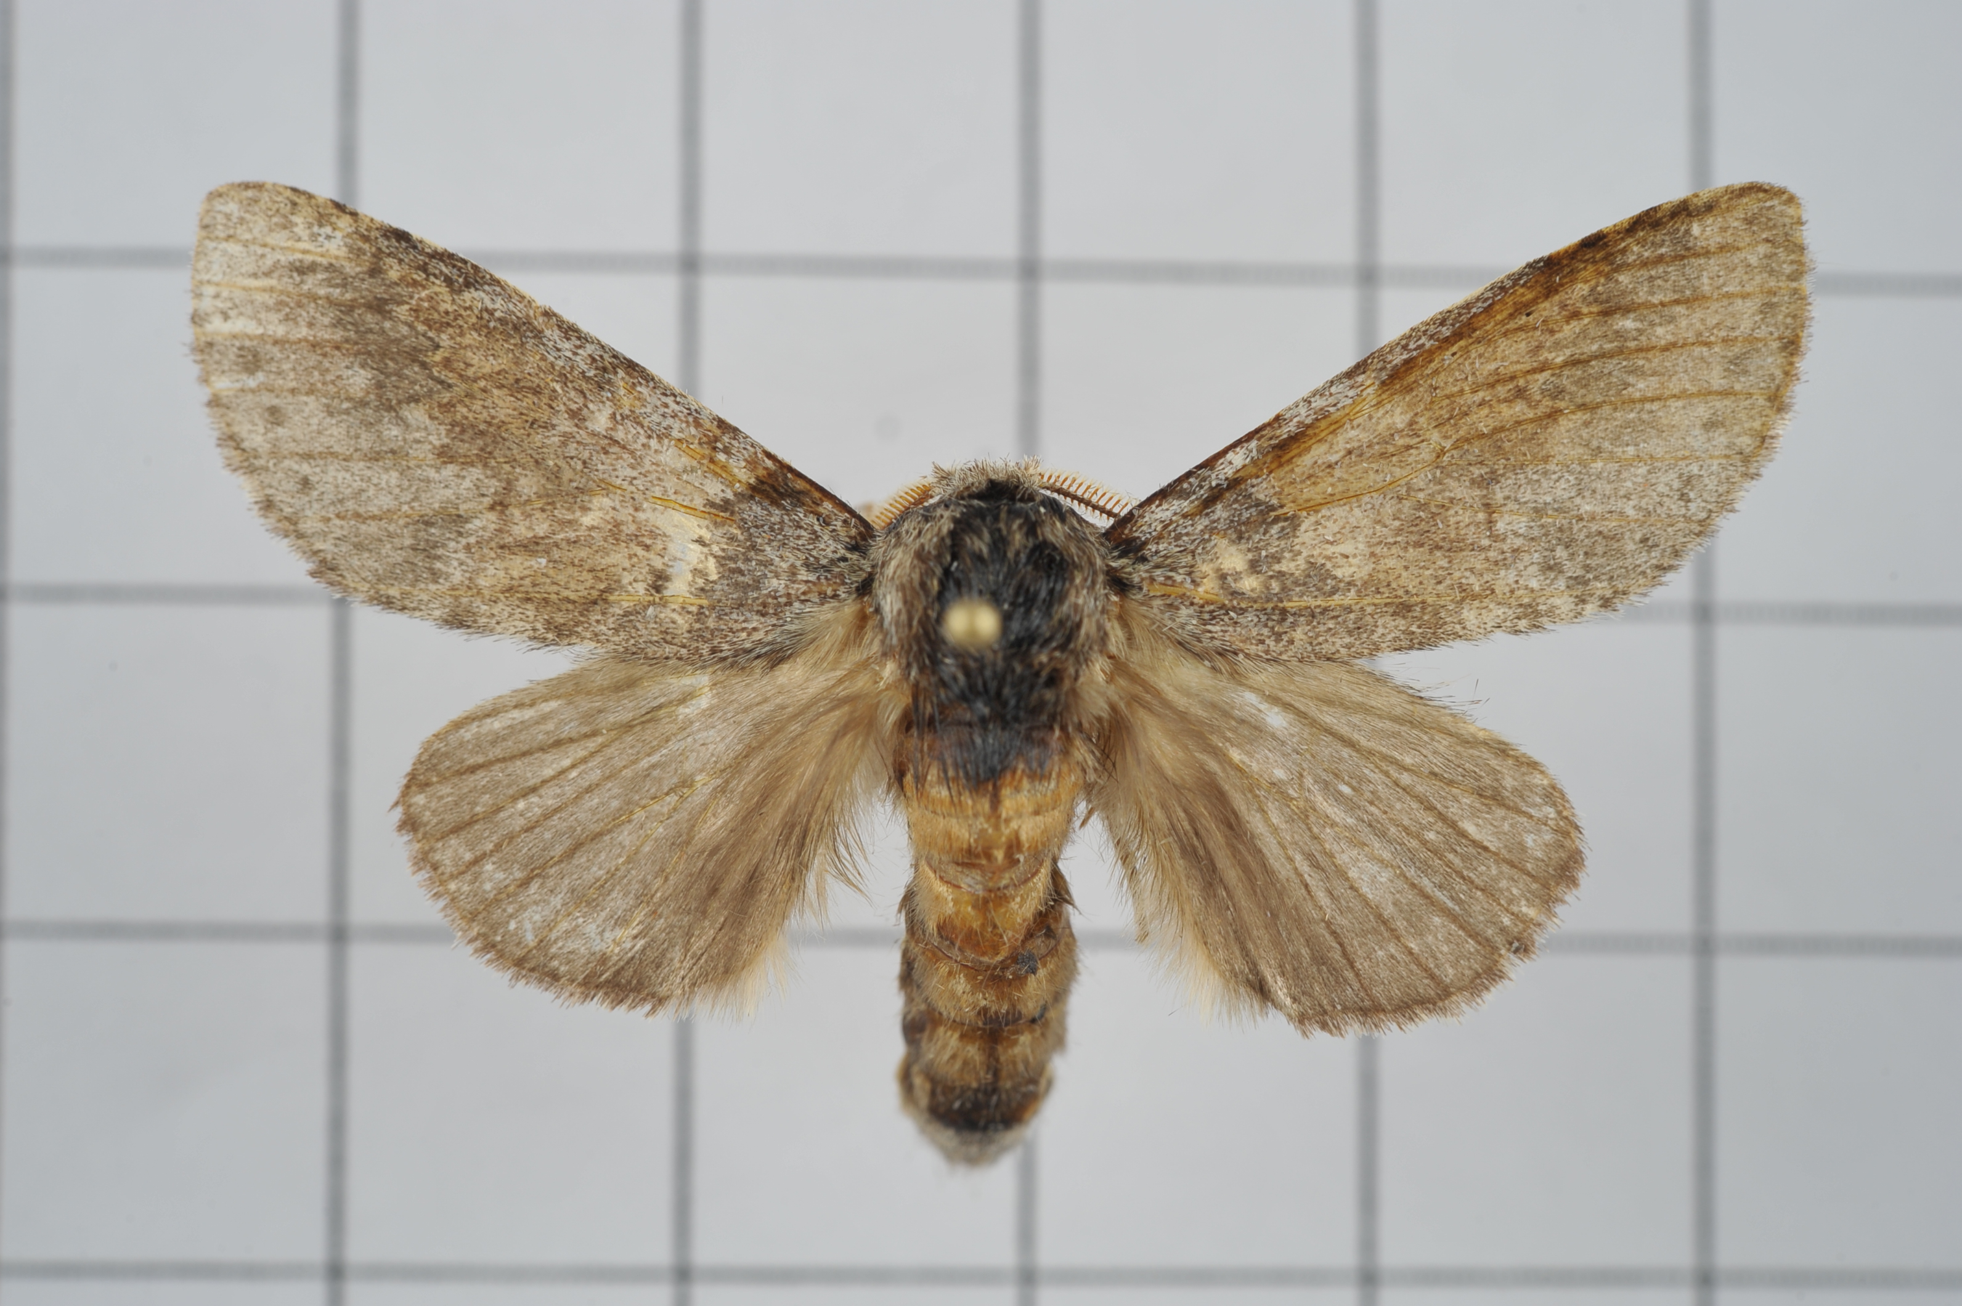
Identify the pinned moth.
Disparia diluta variegata
